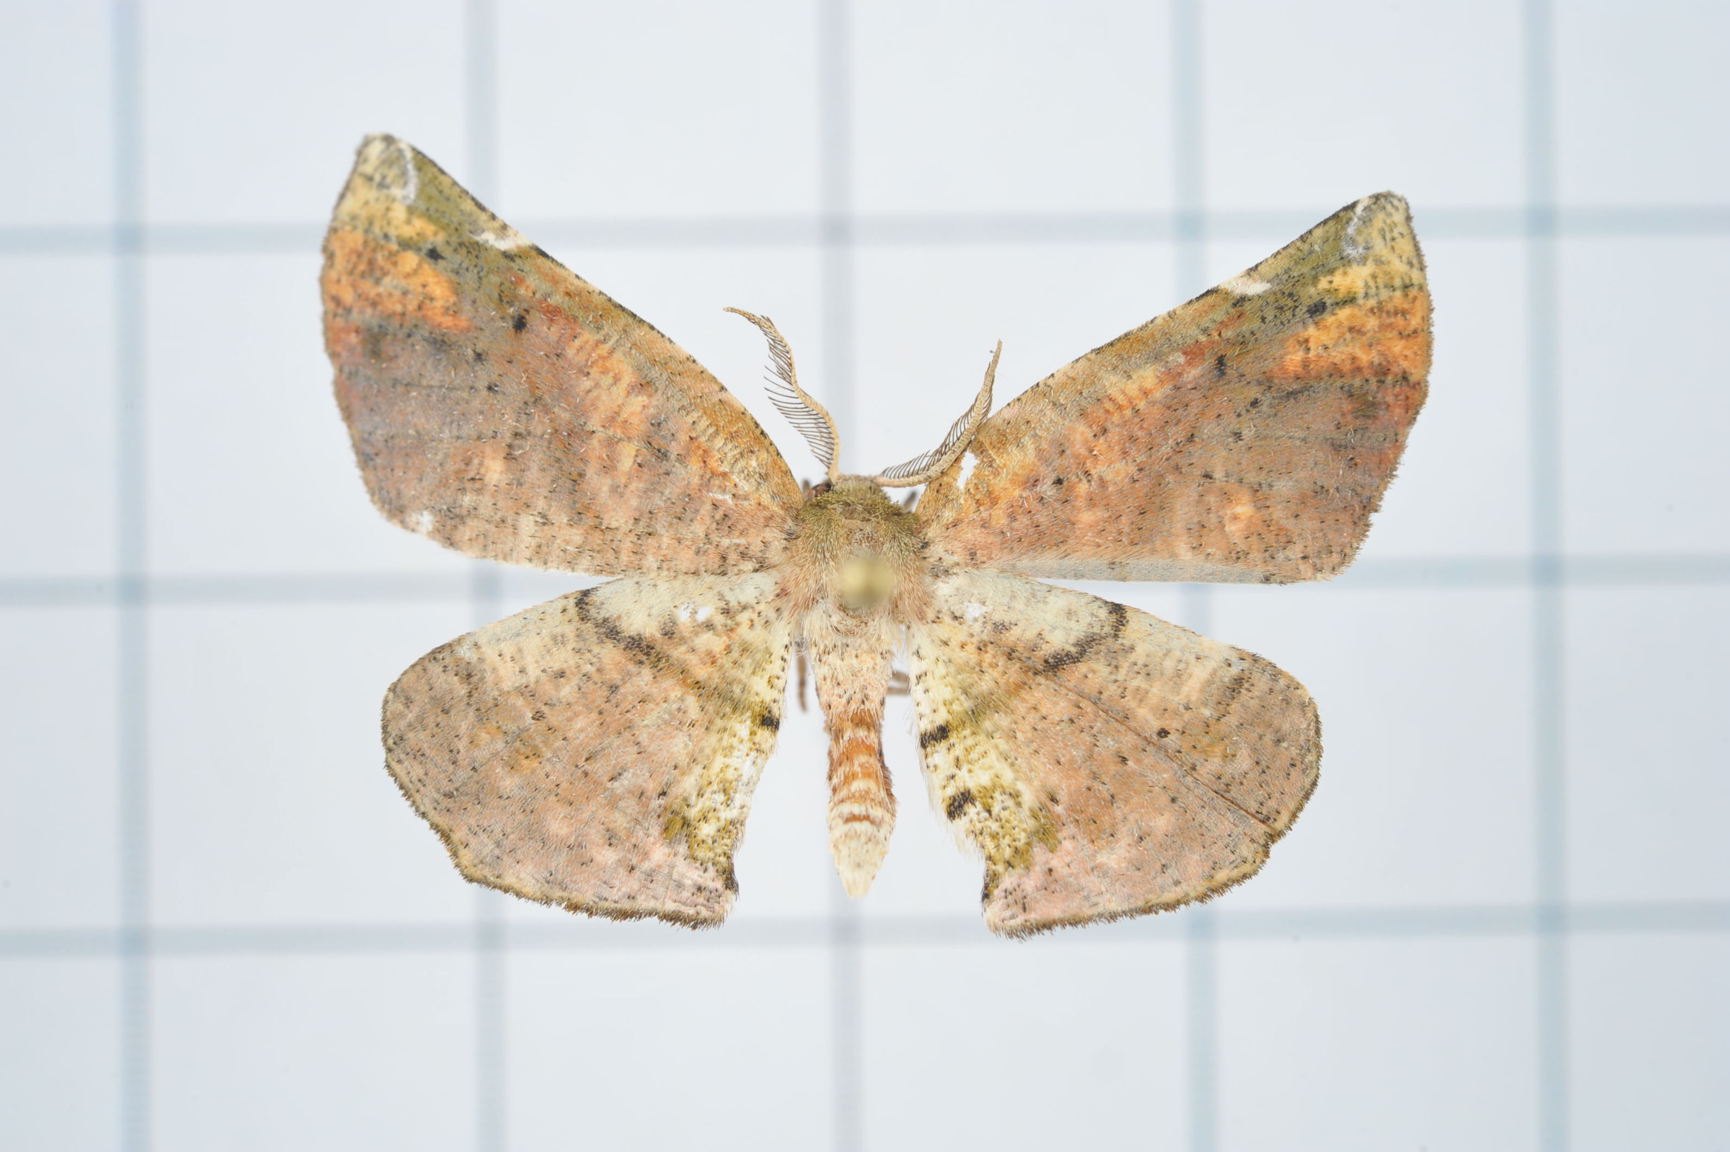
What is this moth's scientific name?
Agaraeus discolor
